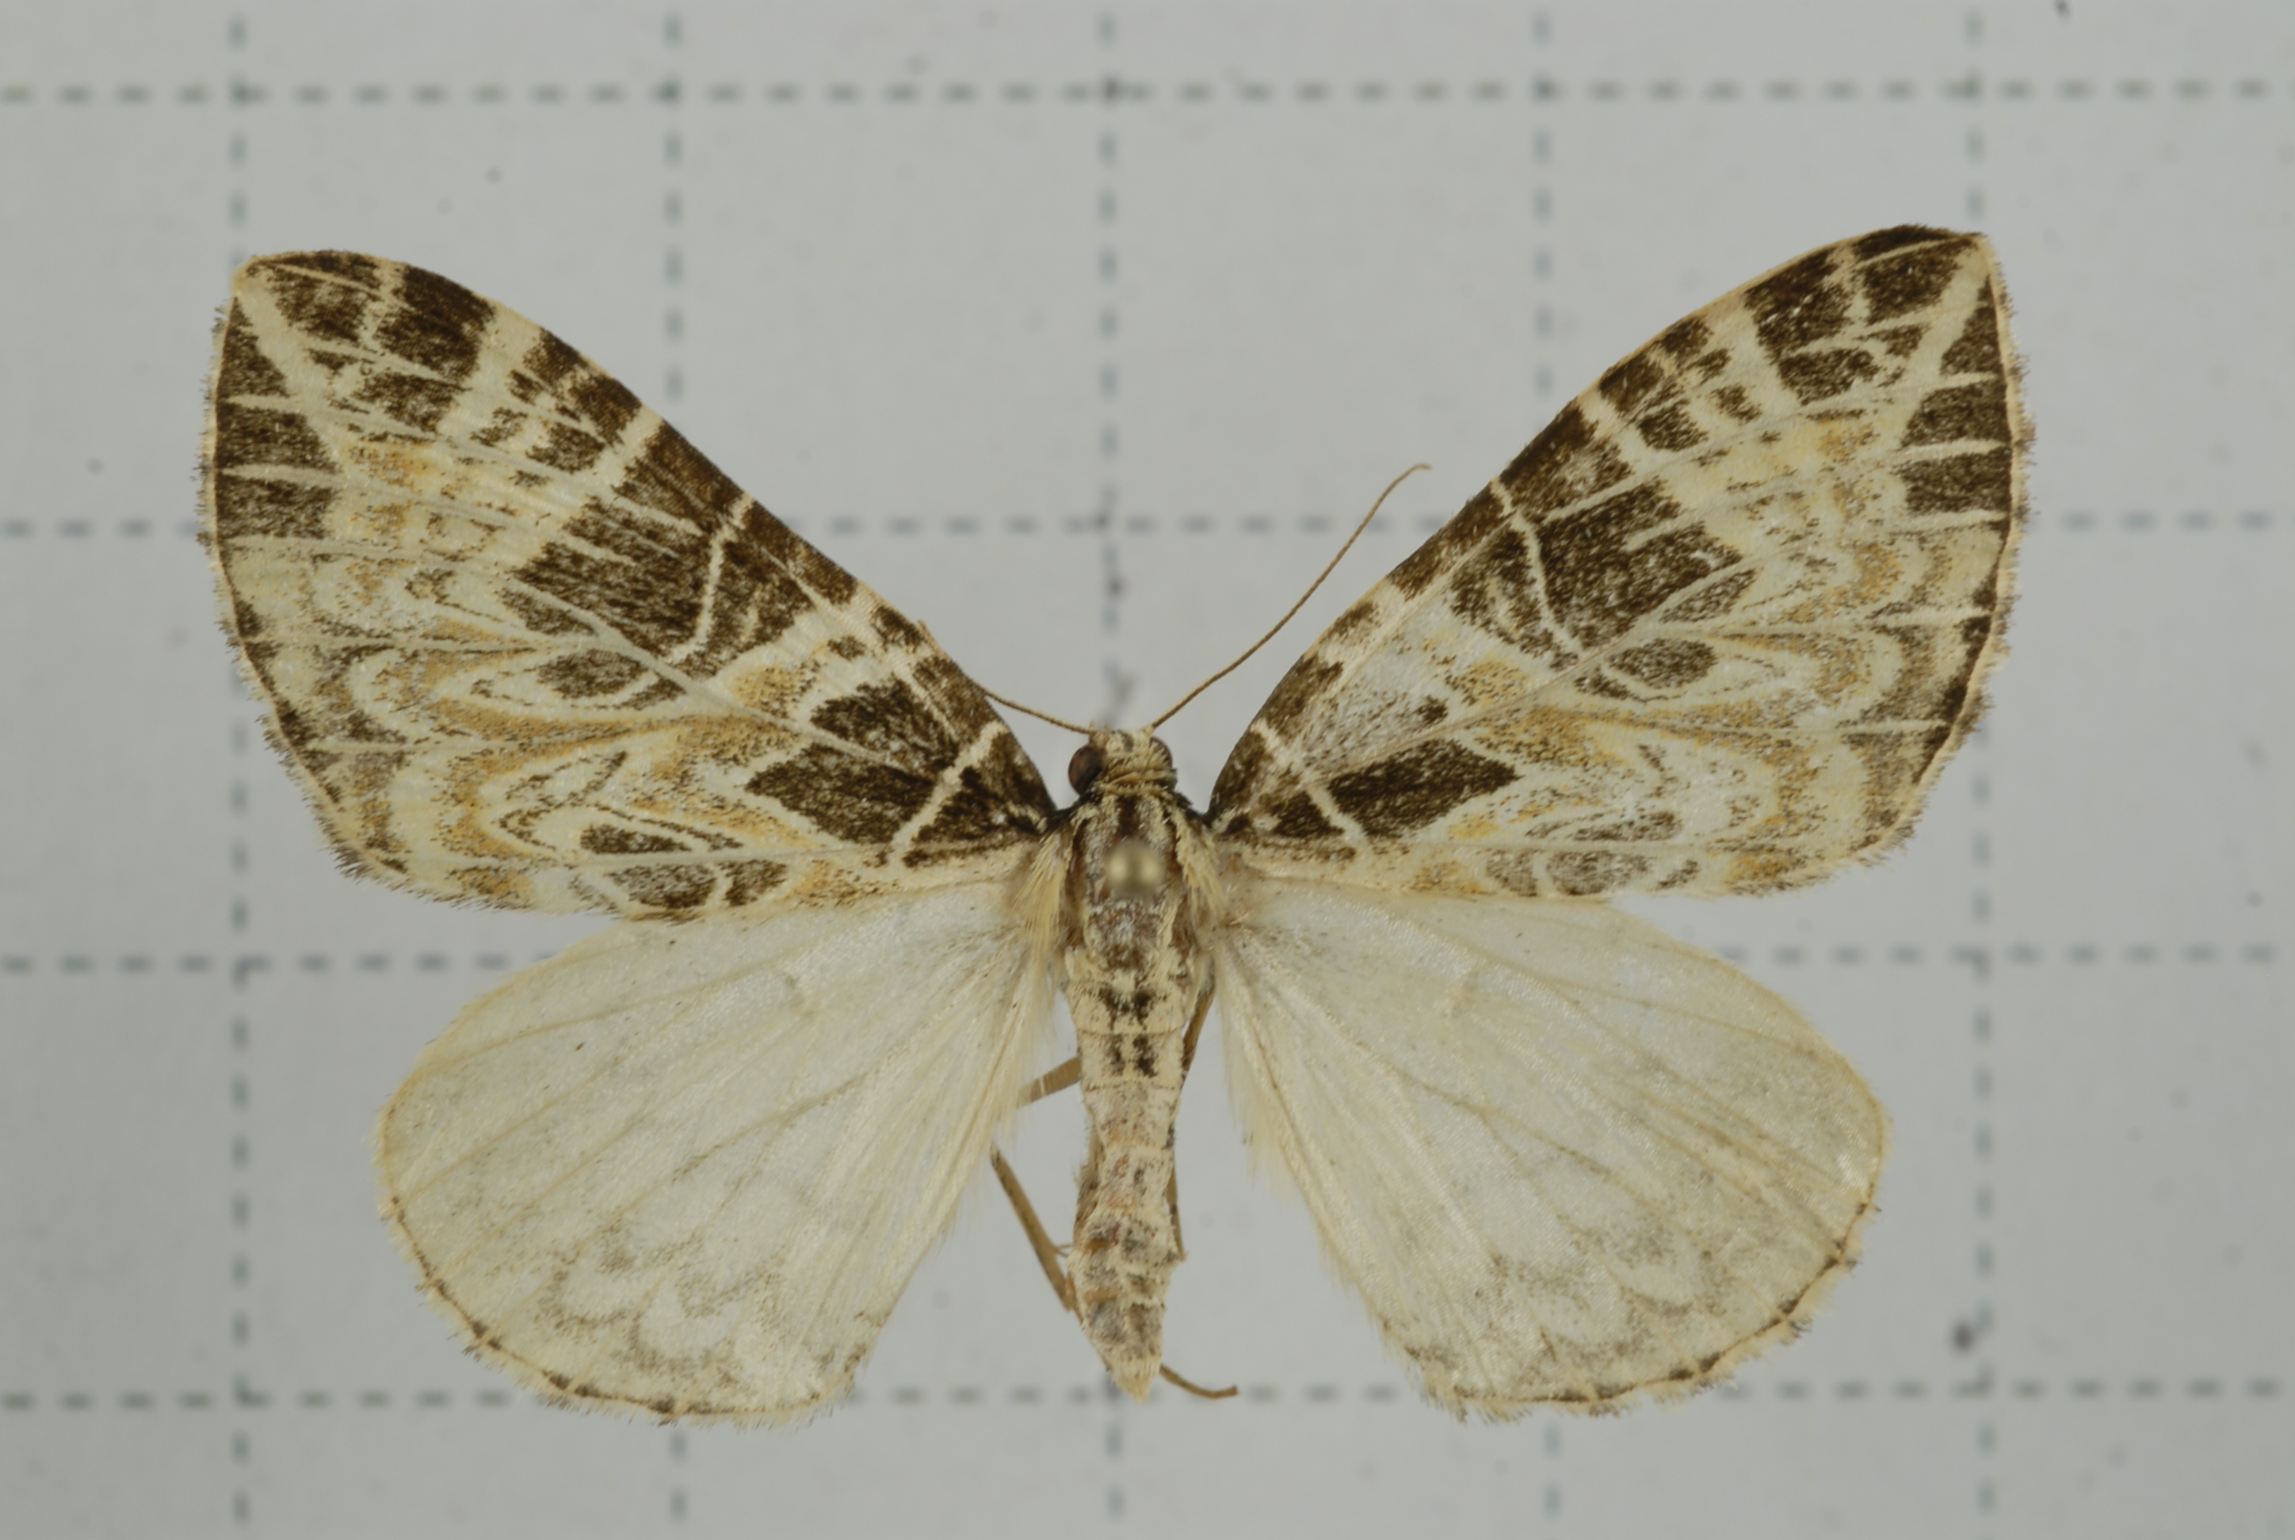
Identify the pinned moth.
Eustroma changi
